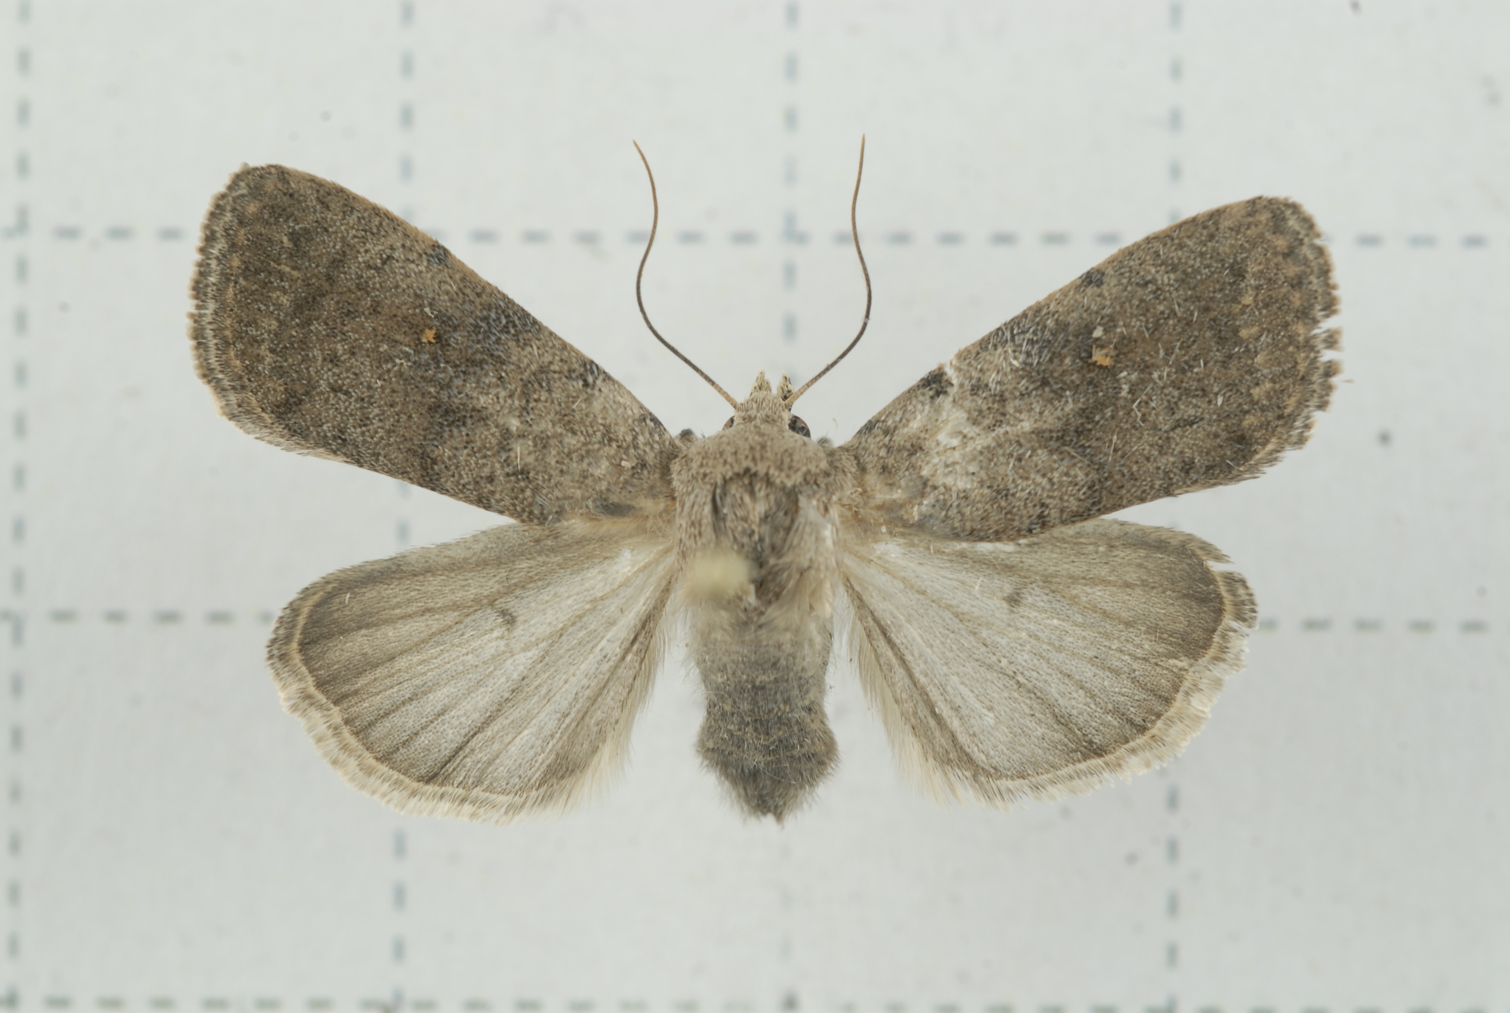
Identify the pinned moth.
Athetis bremusa
